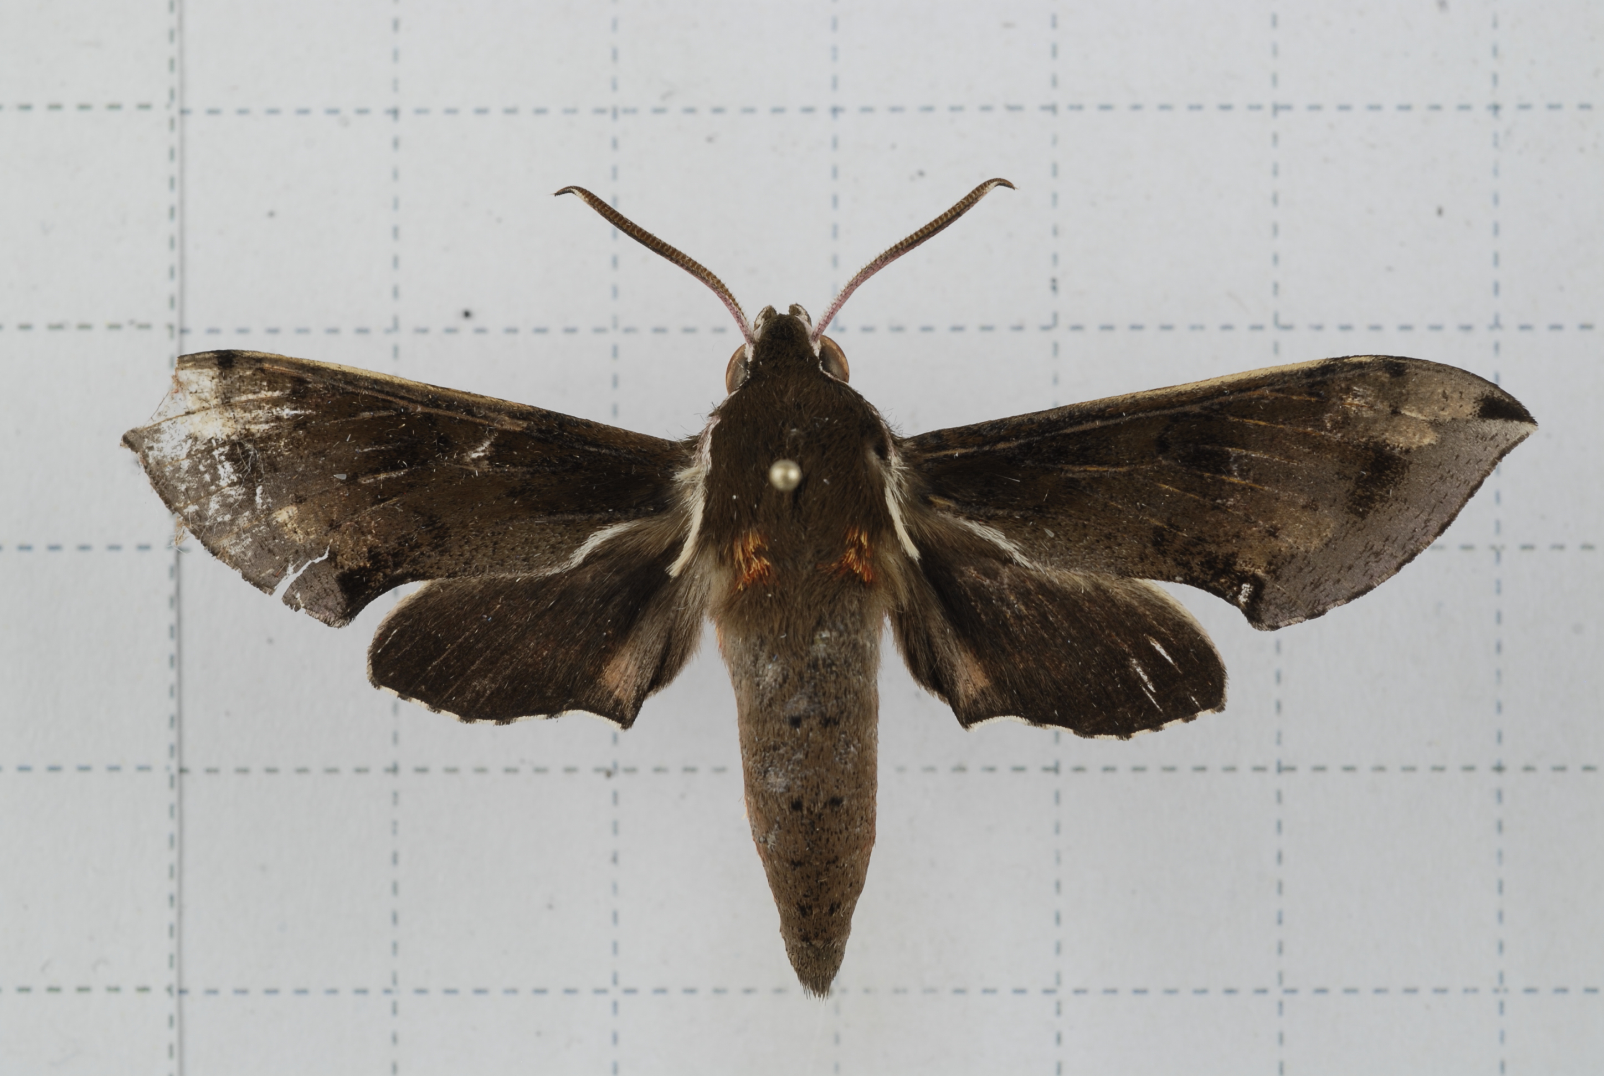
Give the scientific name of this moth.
Rhagastis mongoliana
